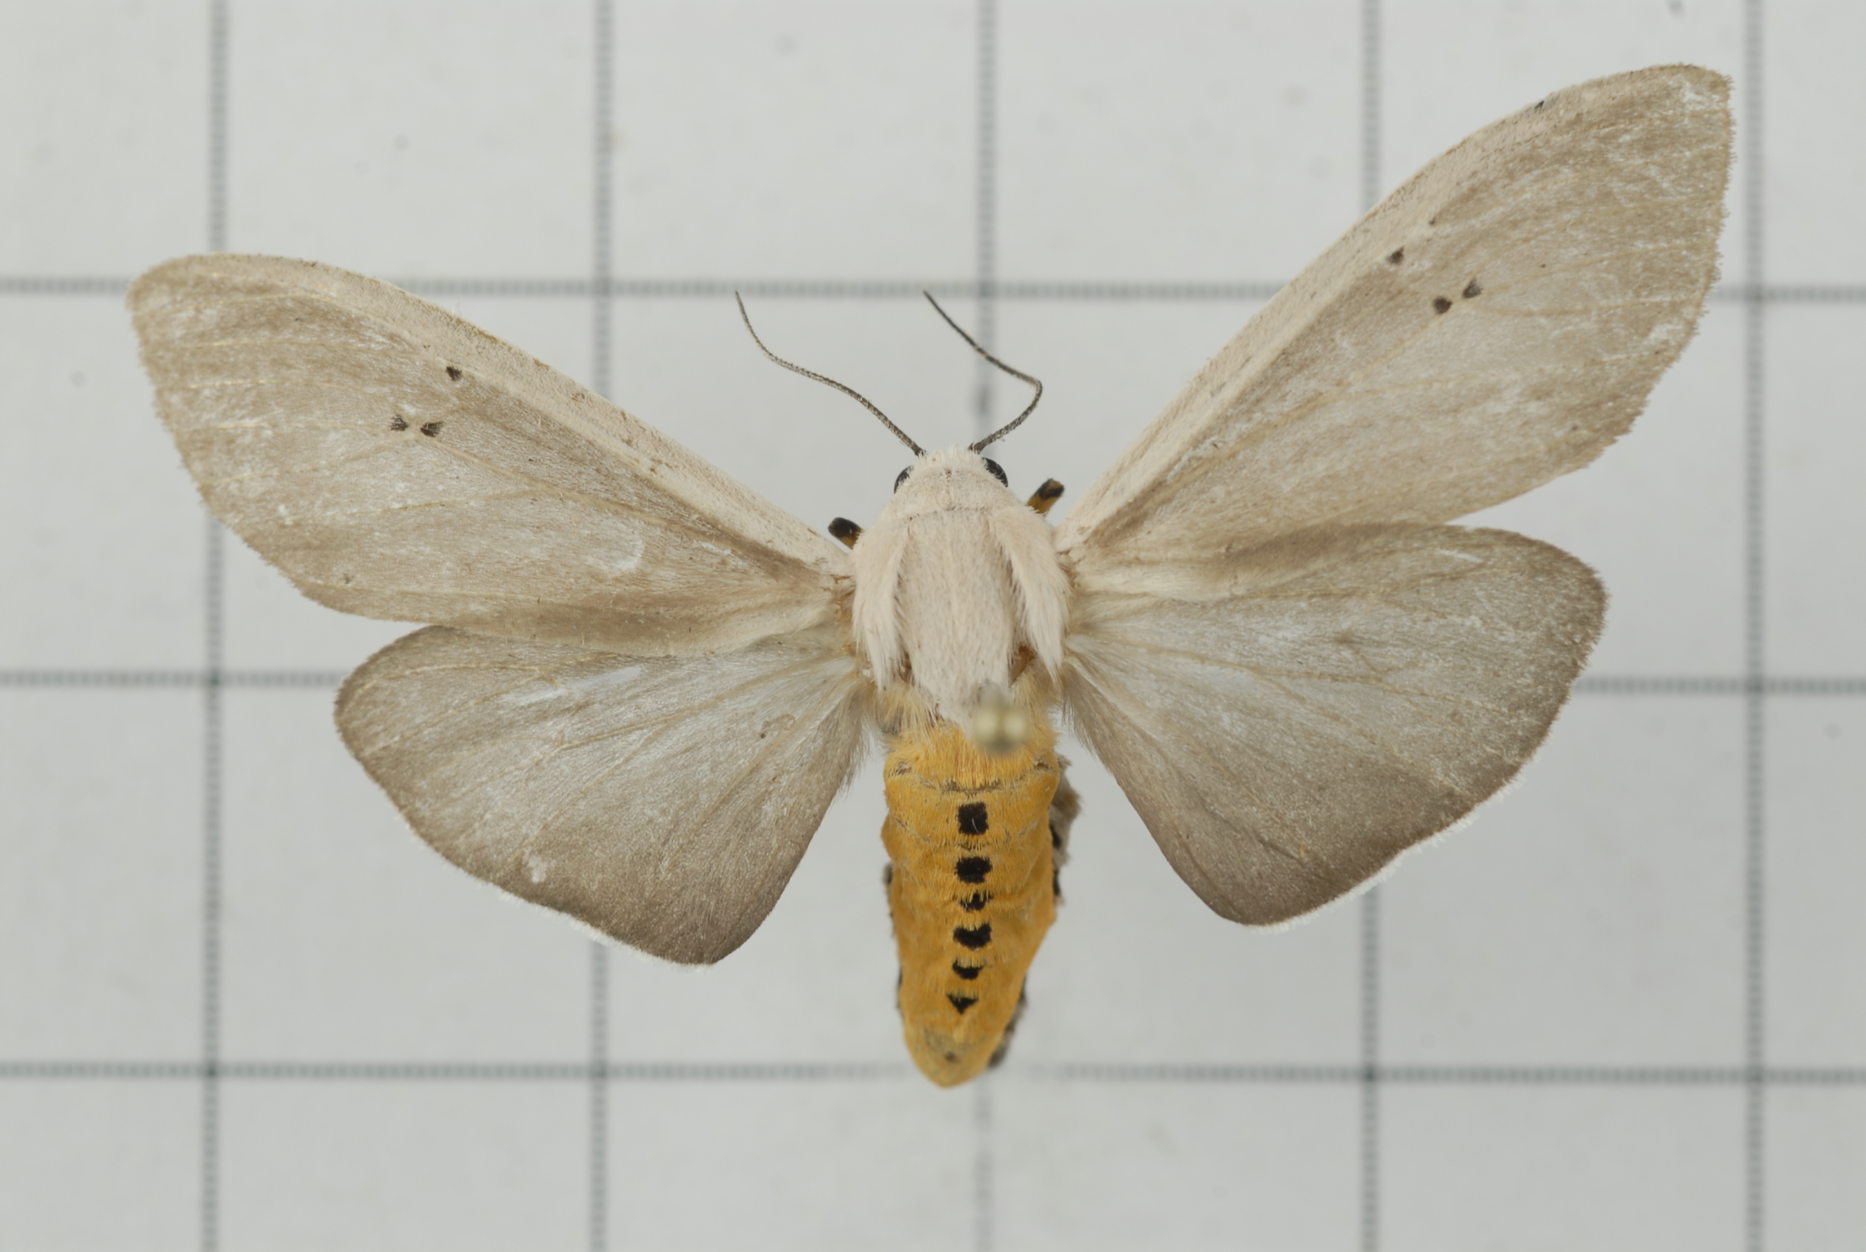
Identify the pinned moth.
Creatonotos transiens koni
